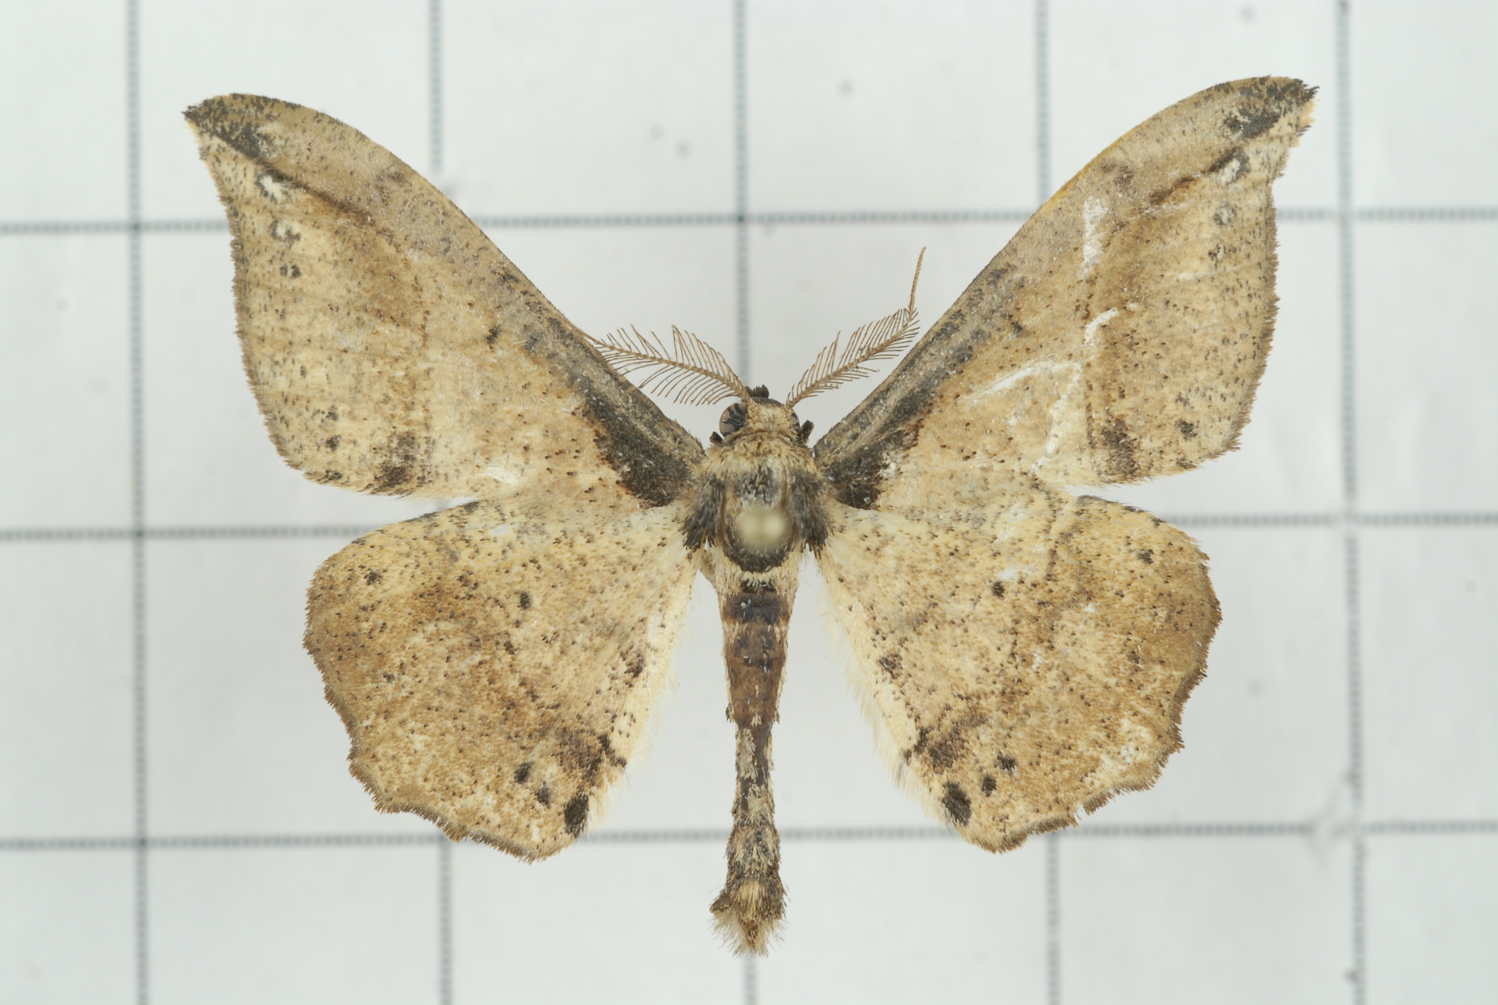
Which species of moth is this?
Hyposidra infixaria
